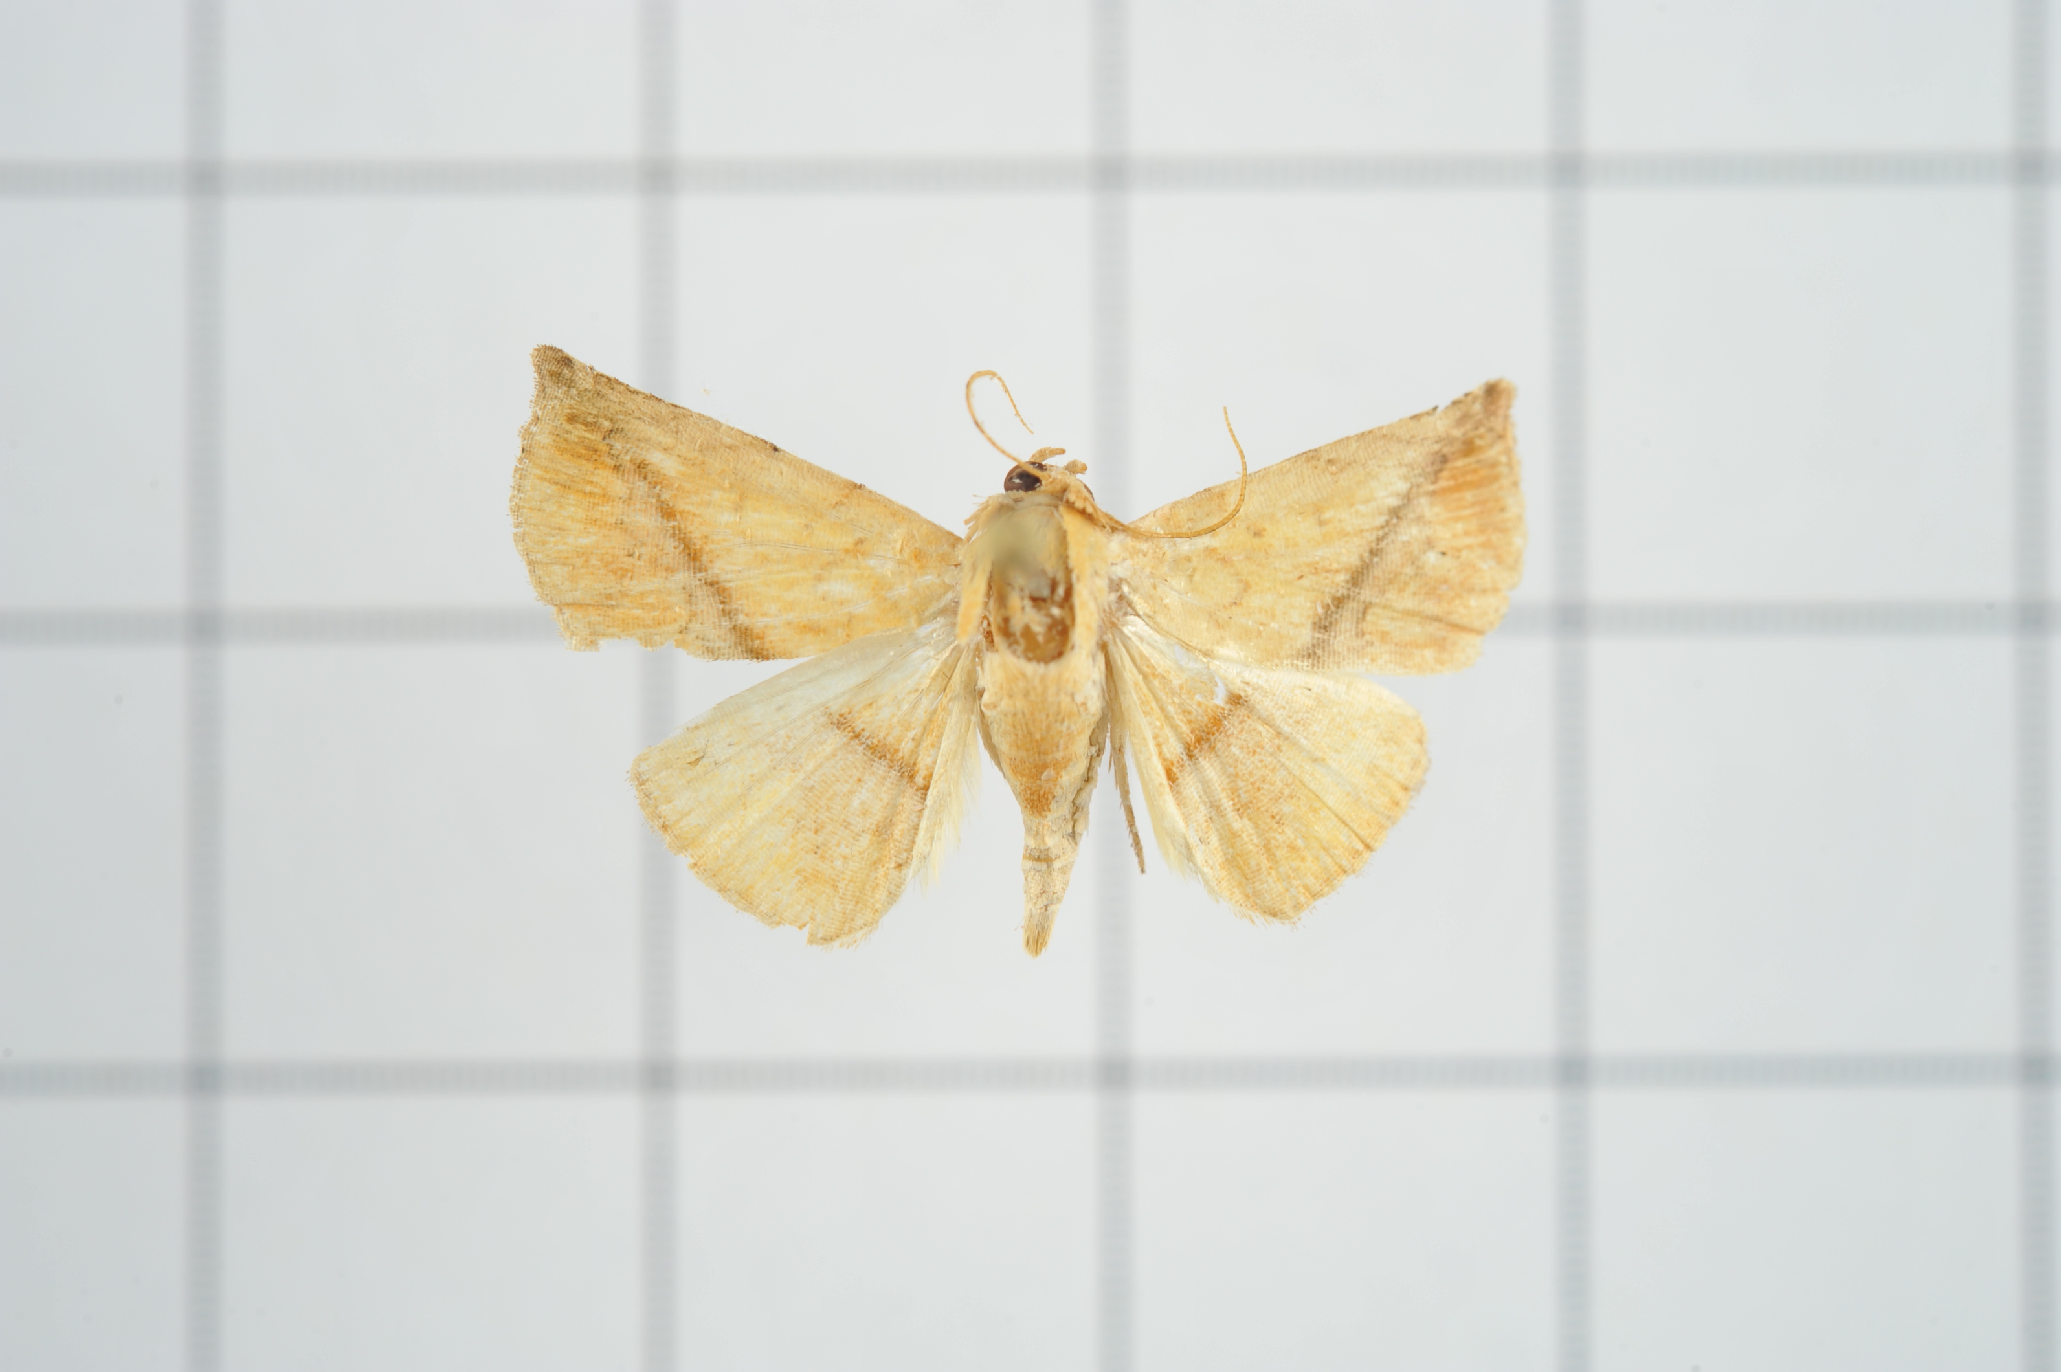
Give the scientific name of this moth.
Eublemma quadrapex
